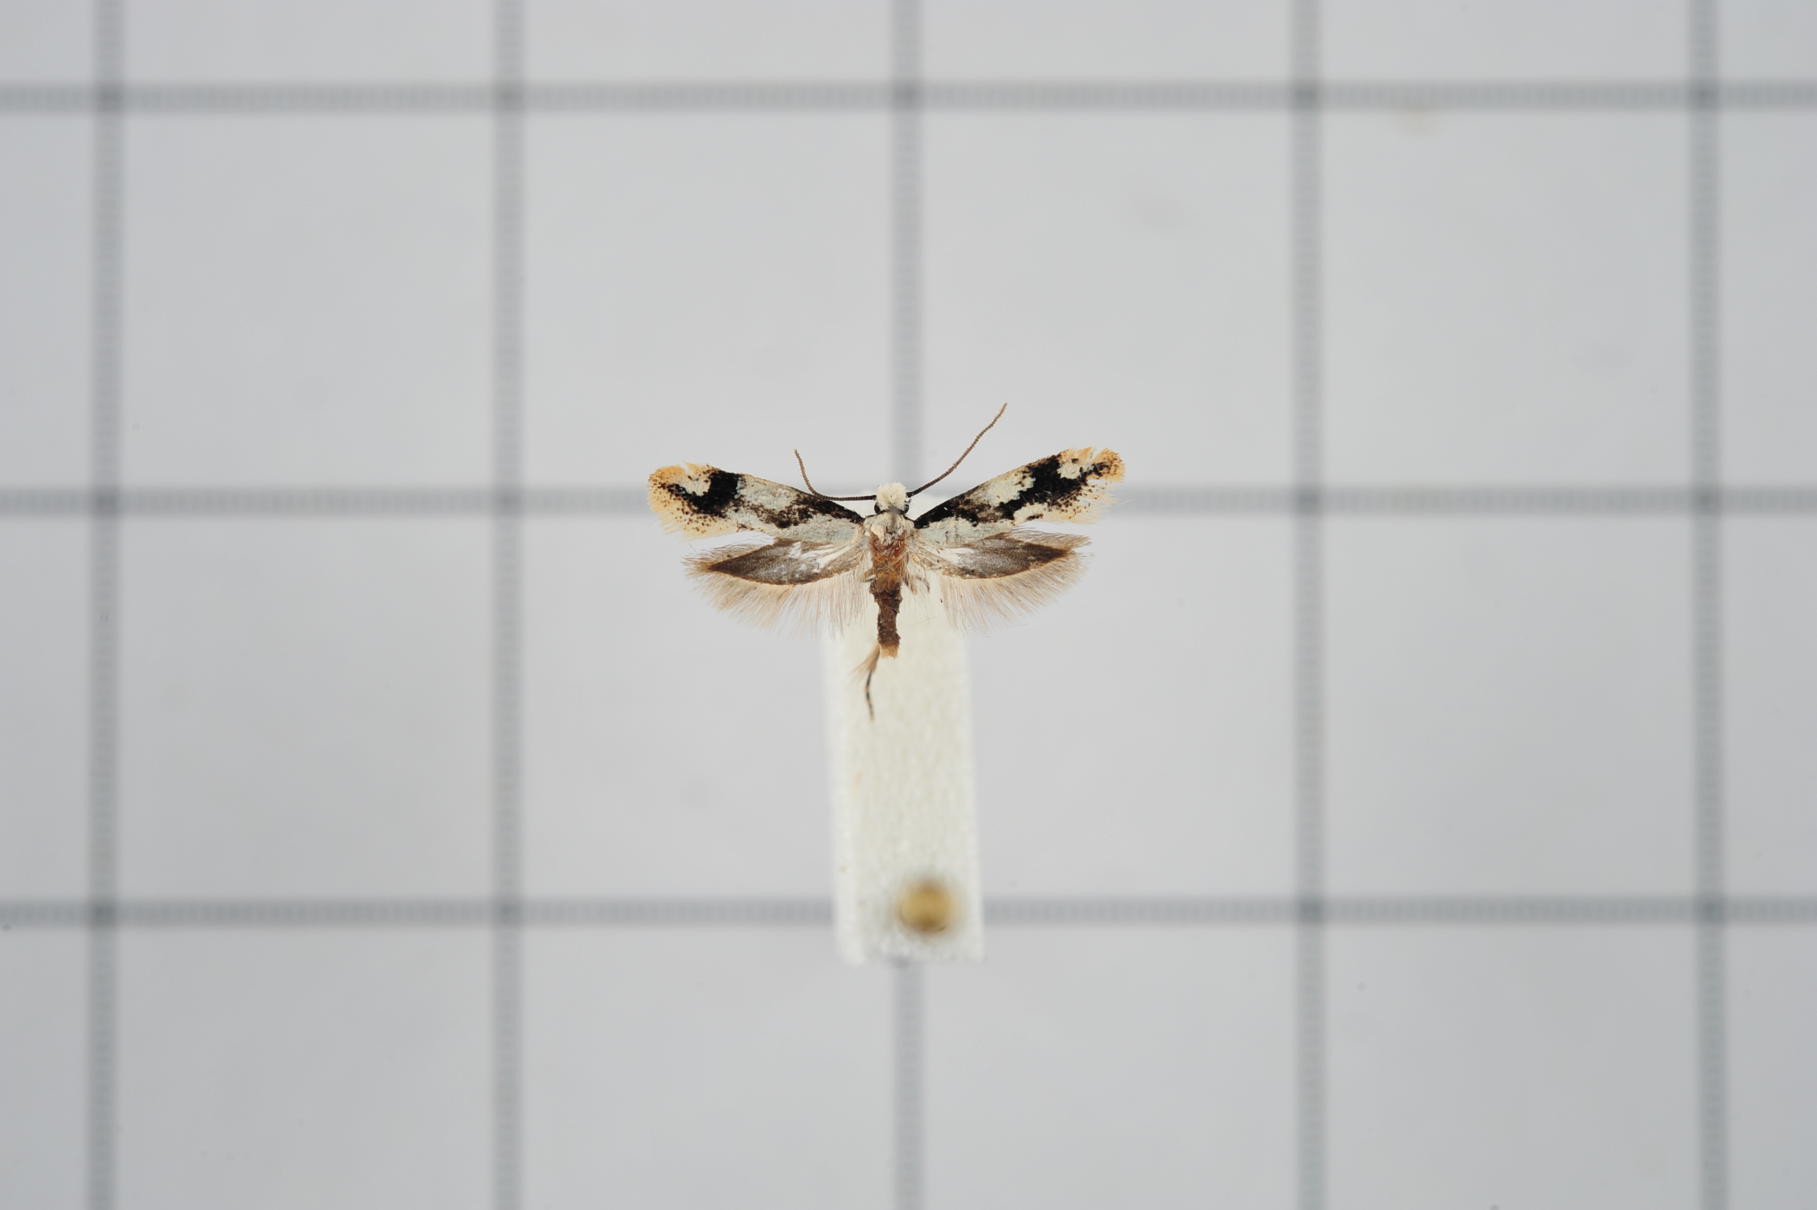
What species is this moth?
Tinea metathyris
